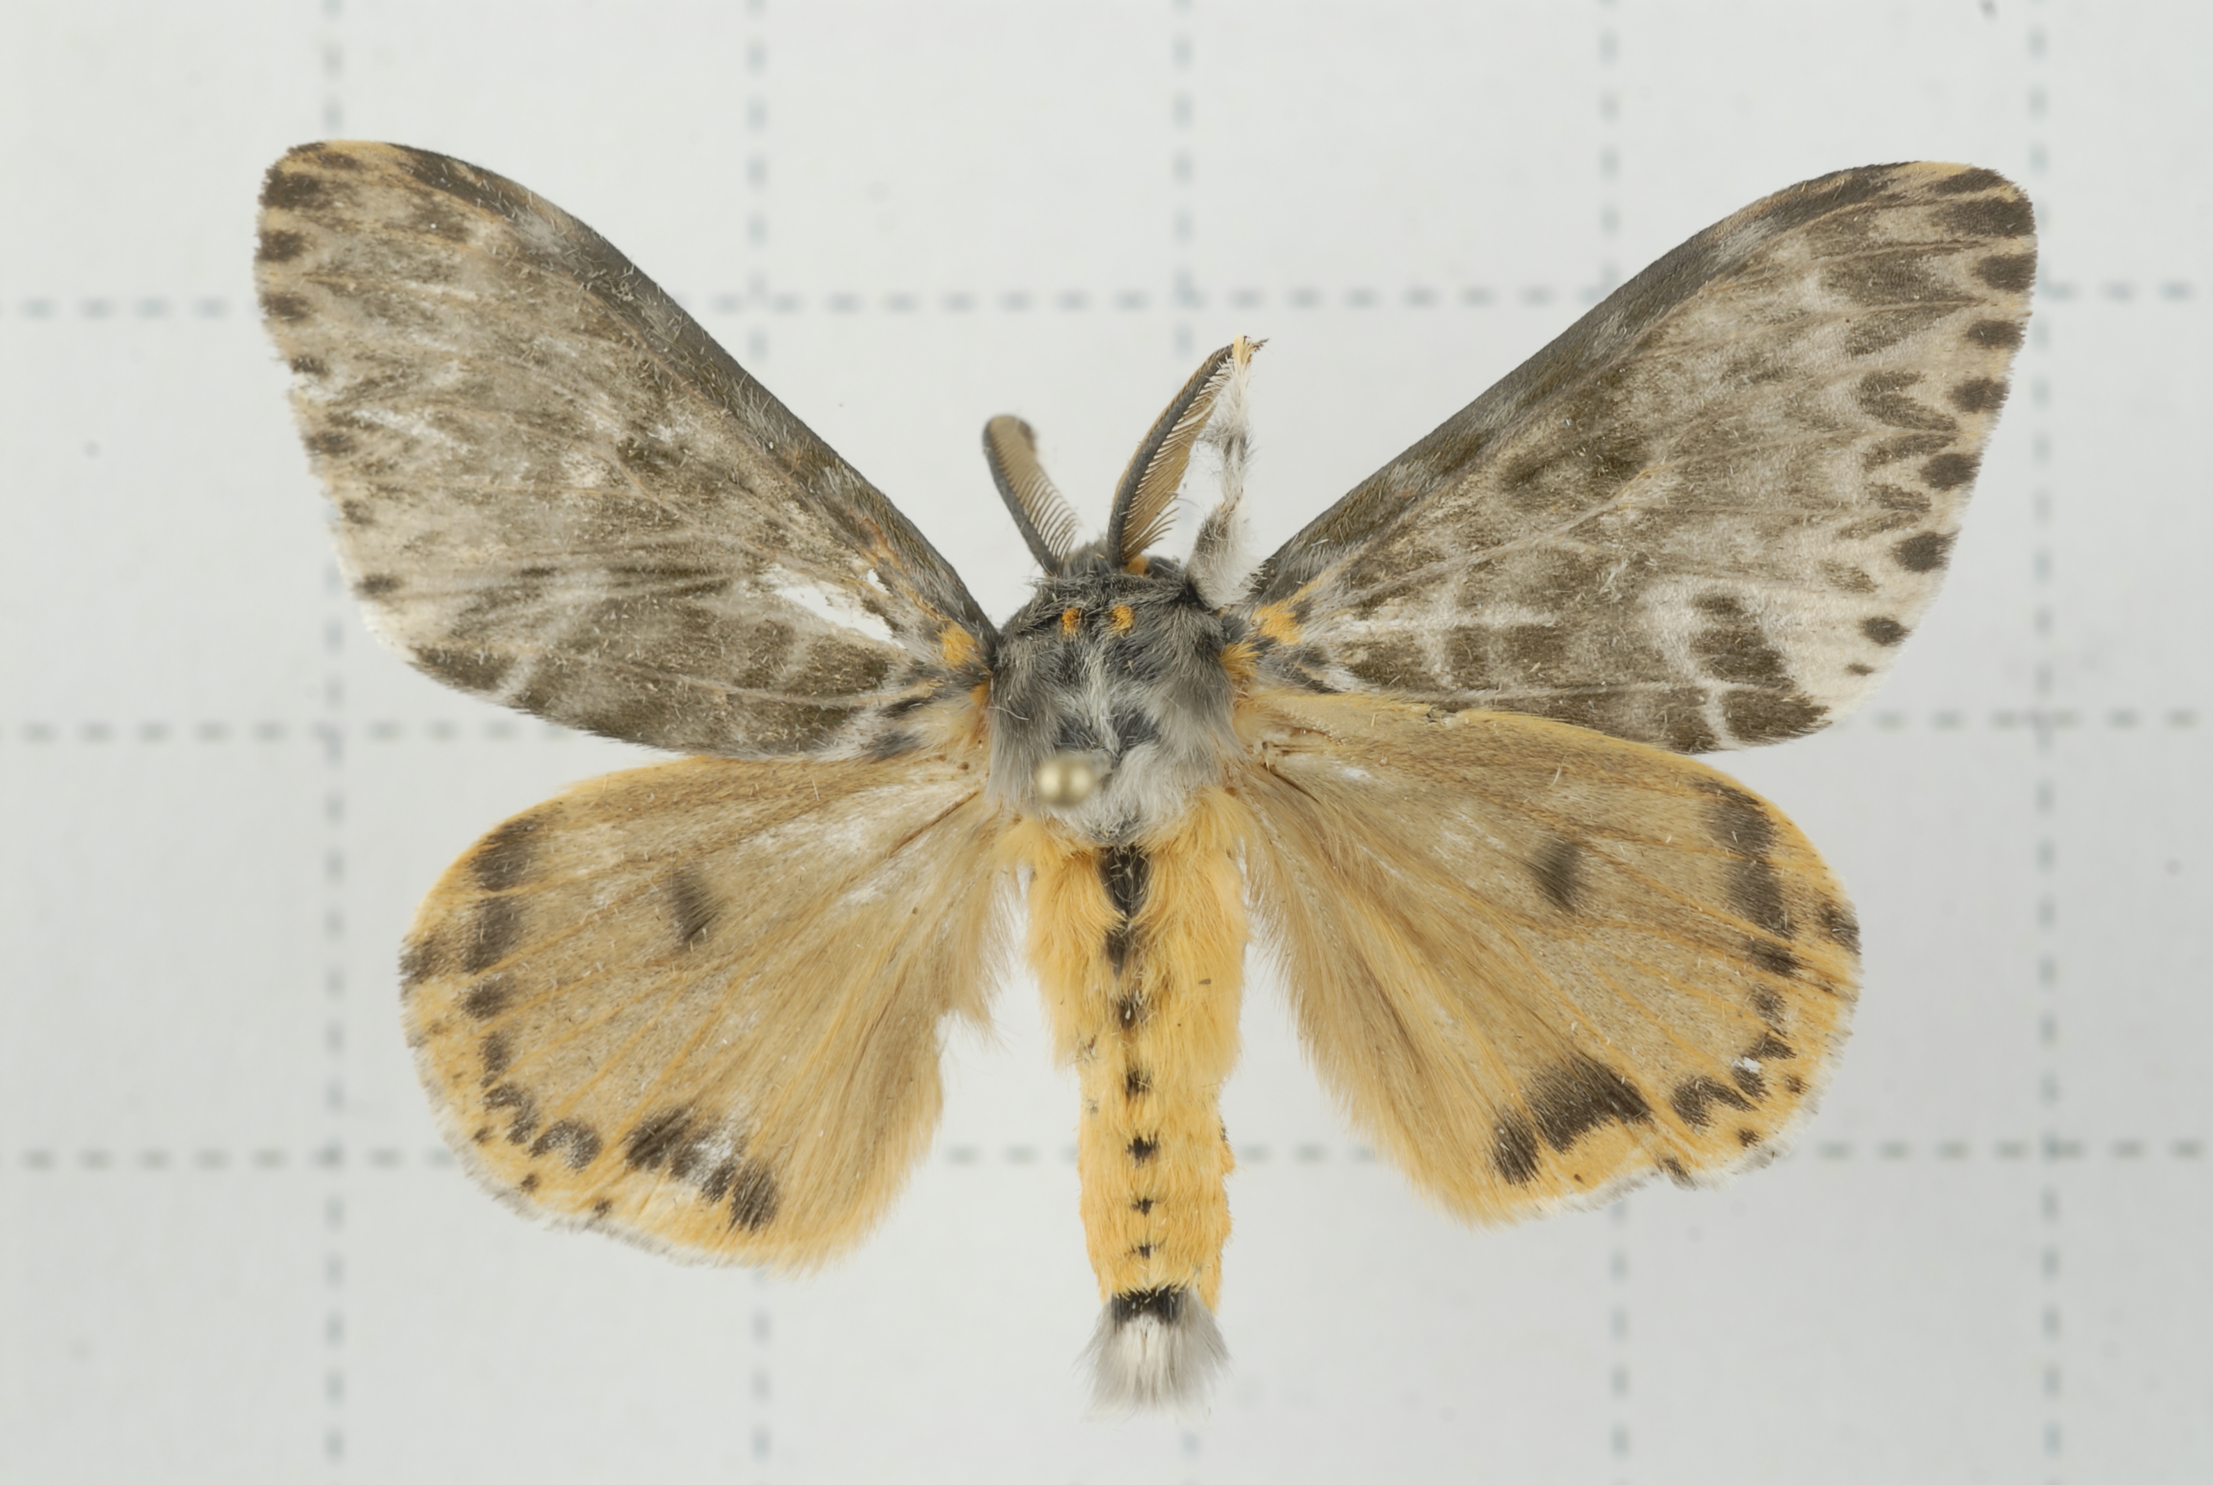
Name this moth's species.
Lymantria mathura subpallida
